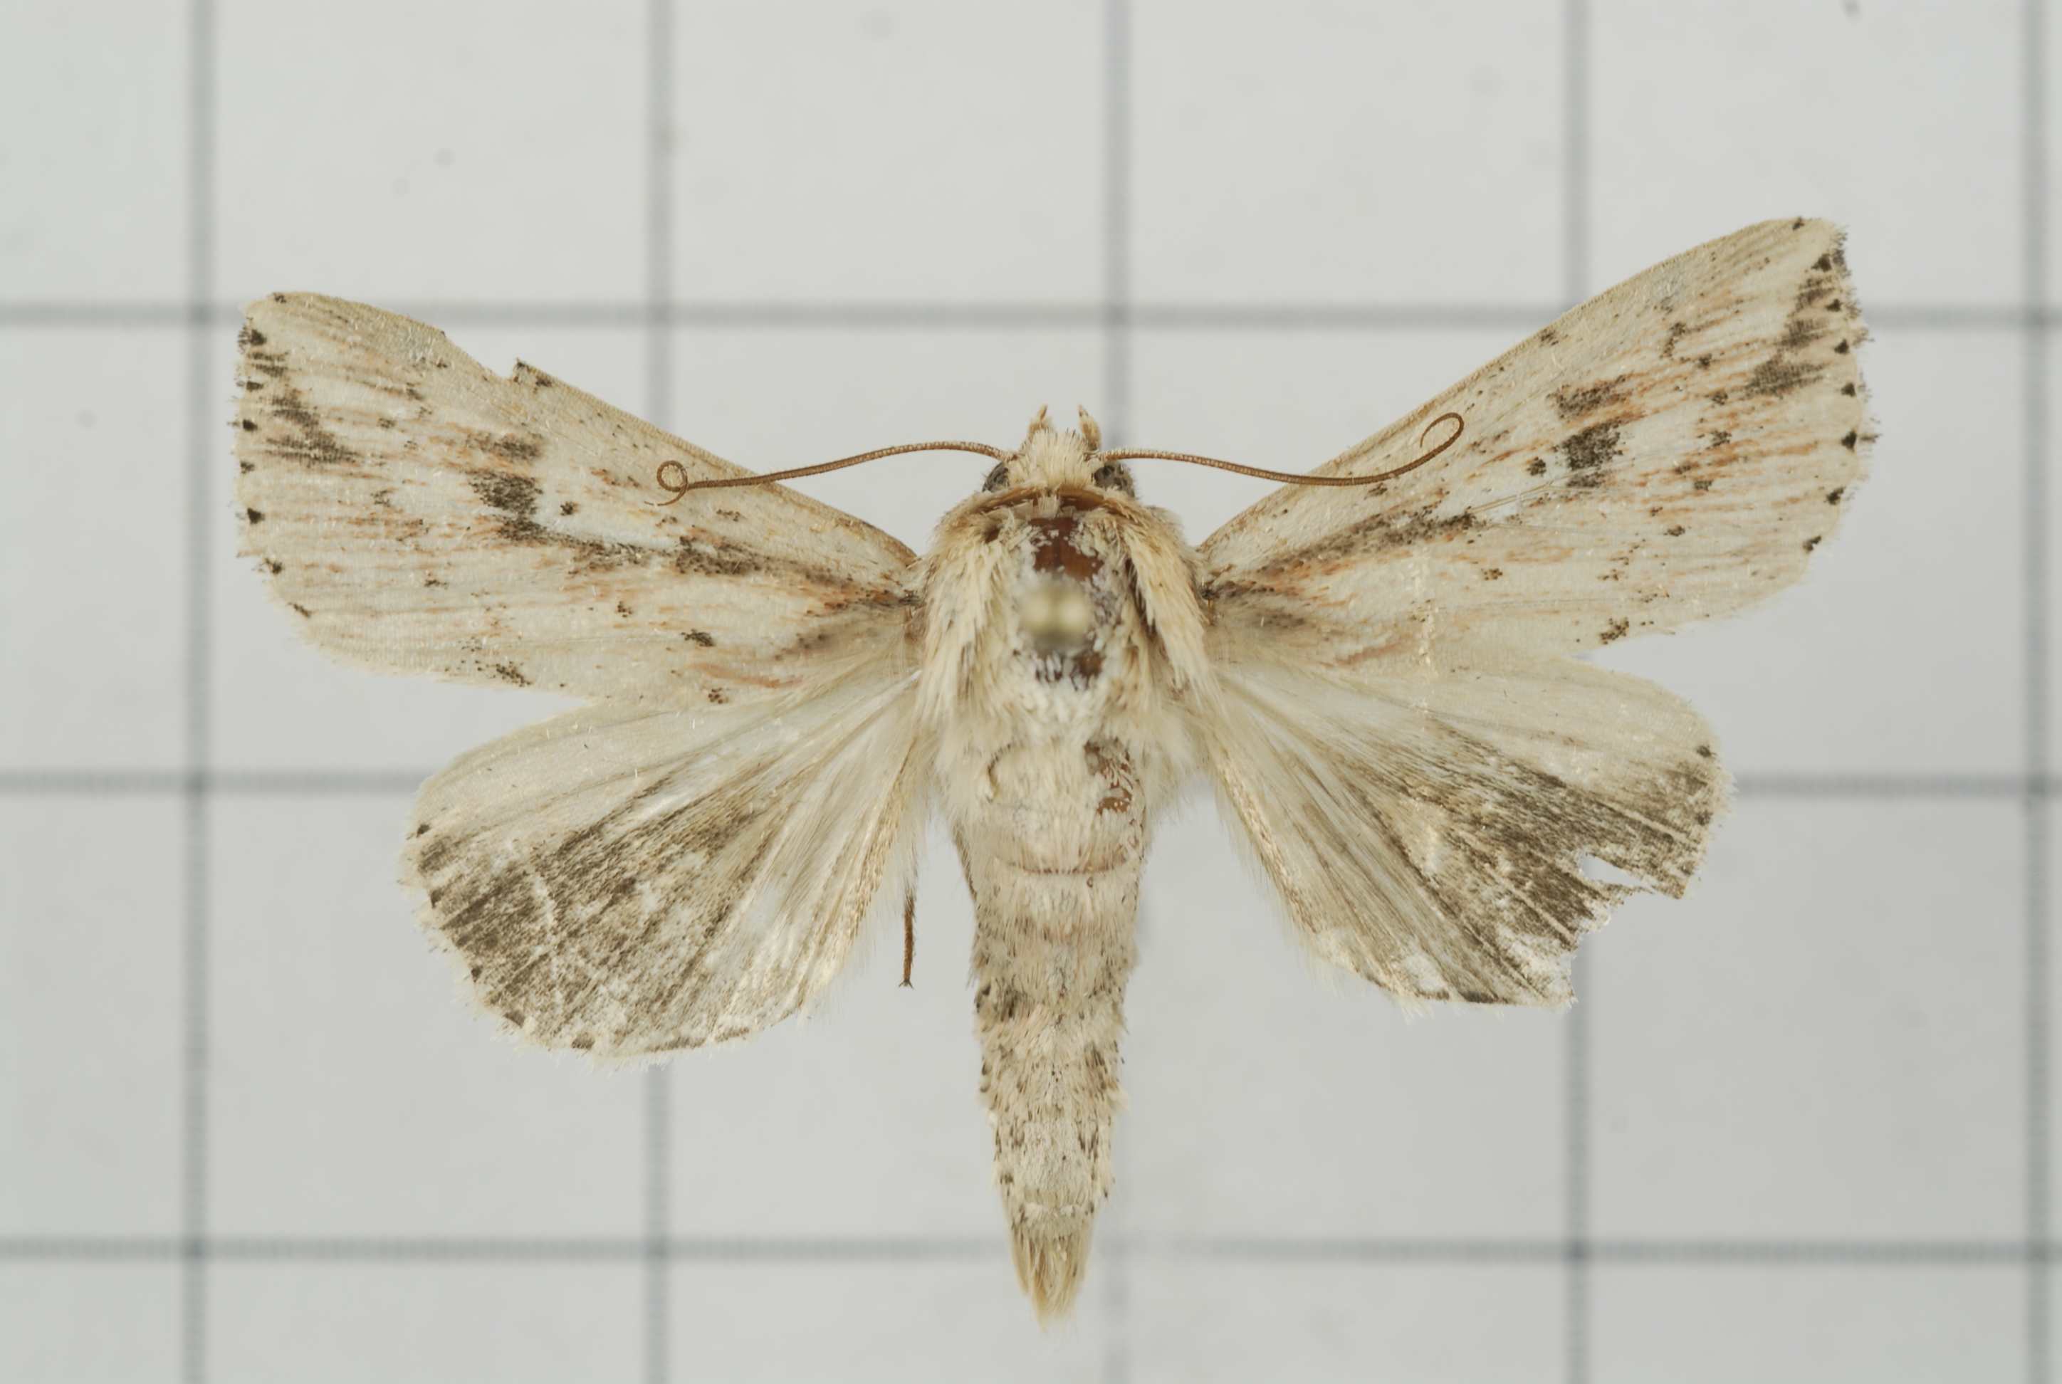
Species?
Mythimna pulchra
